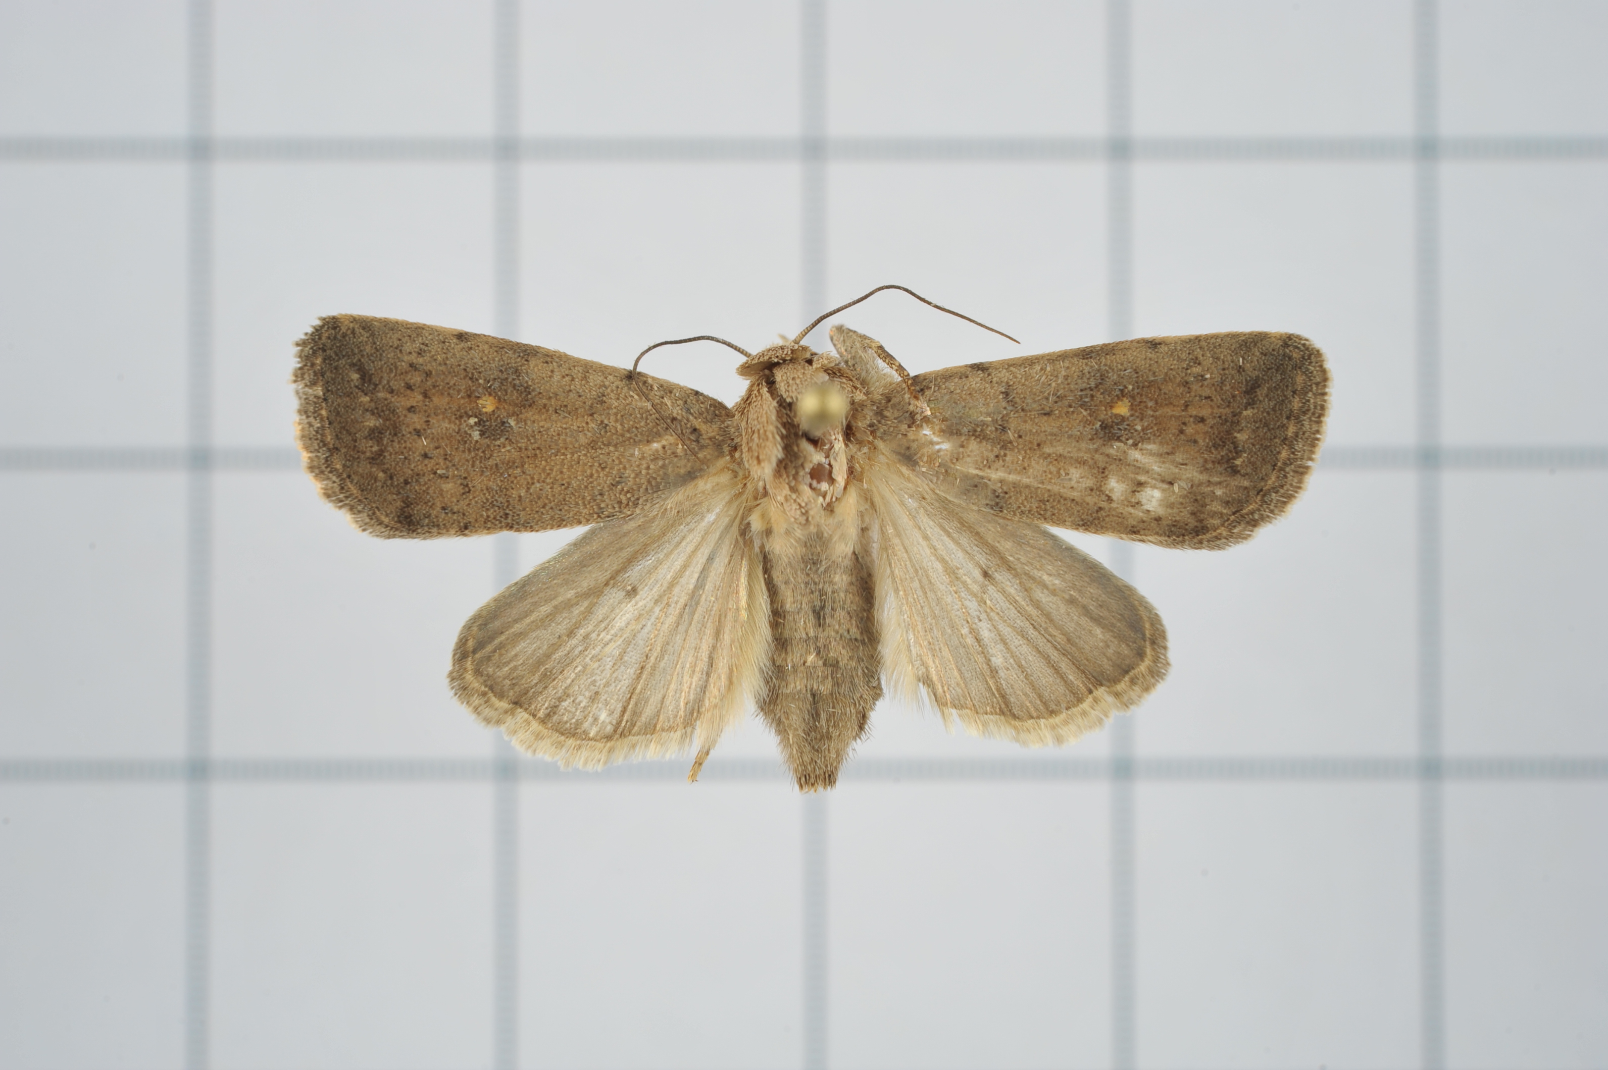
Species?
Athetis bremusa
